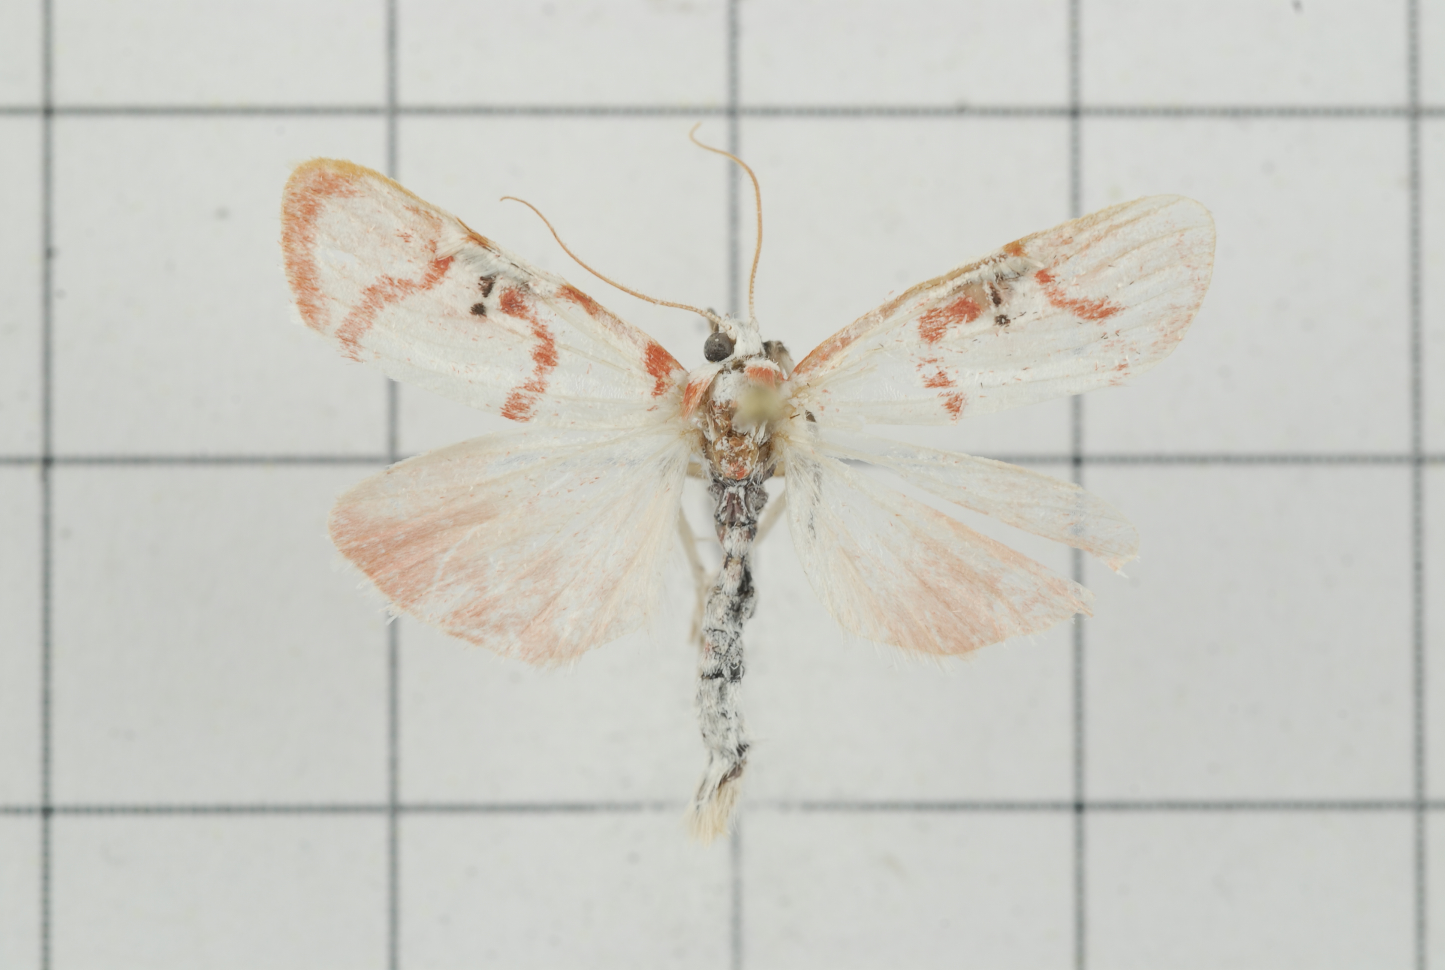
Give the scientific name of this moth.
Cyana hamata hamata
